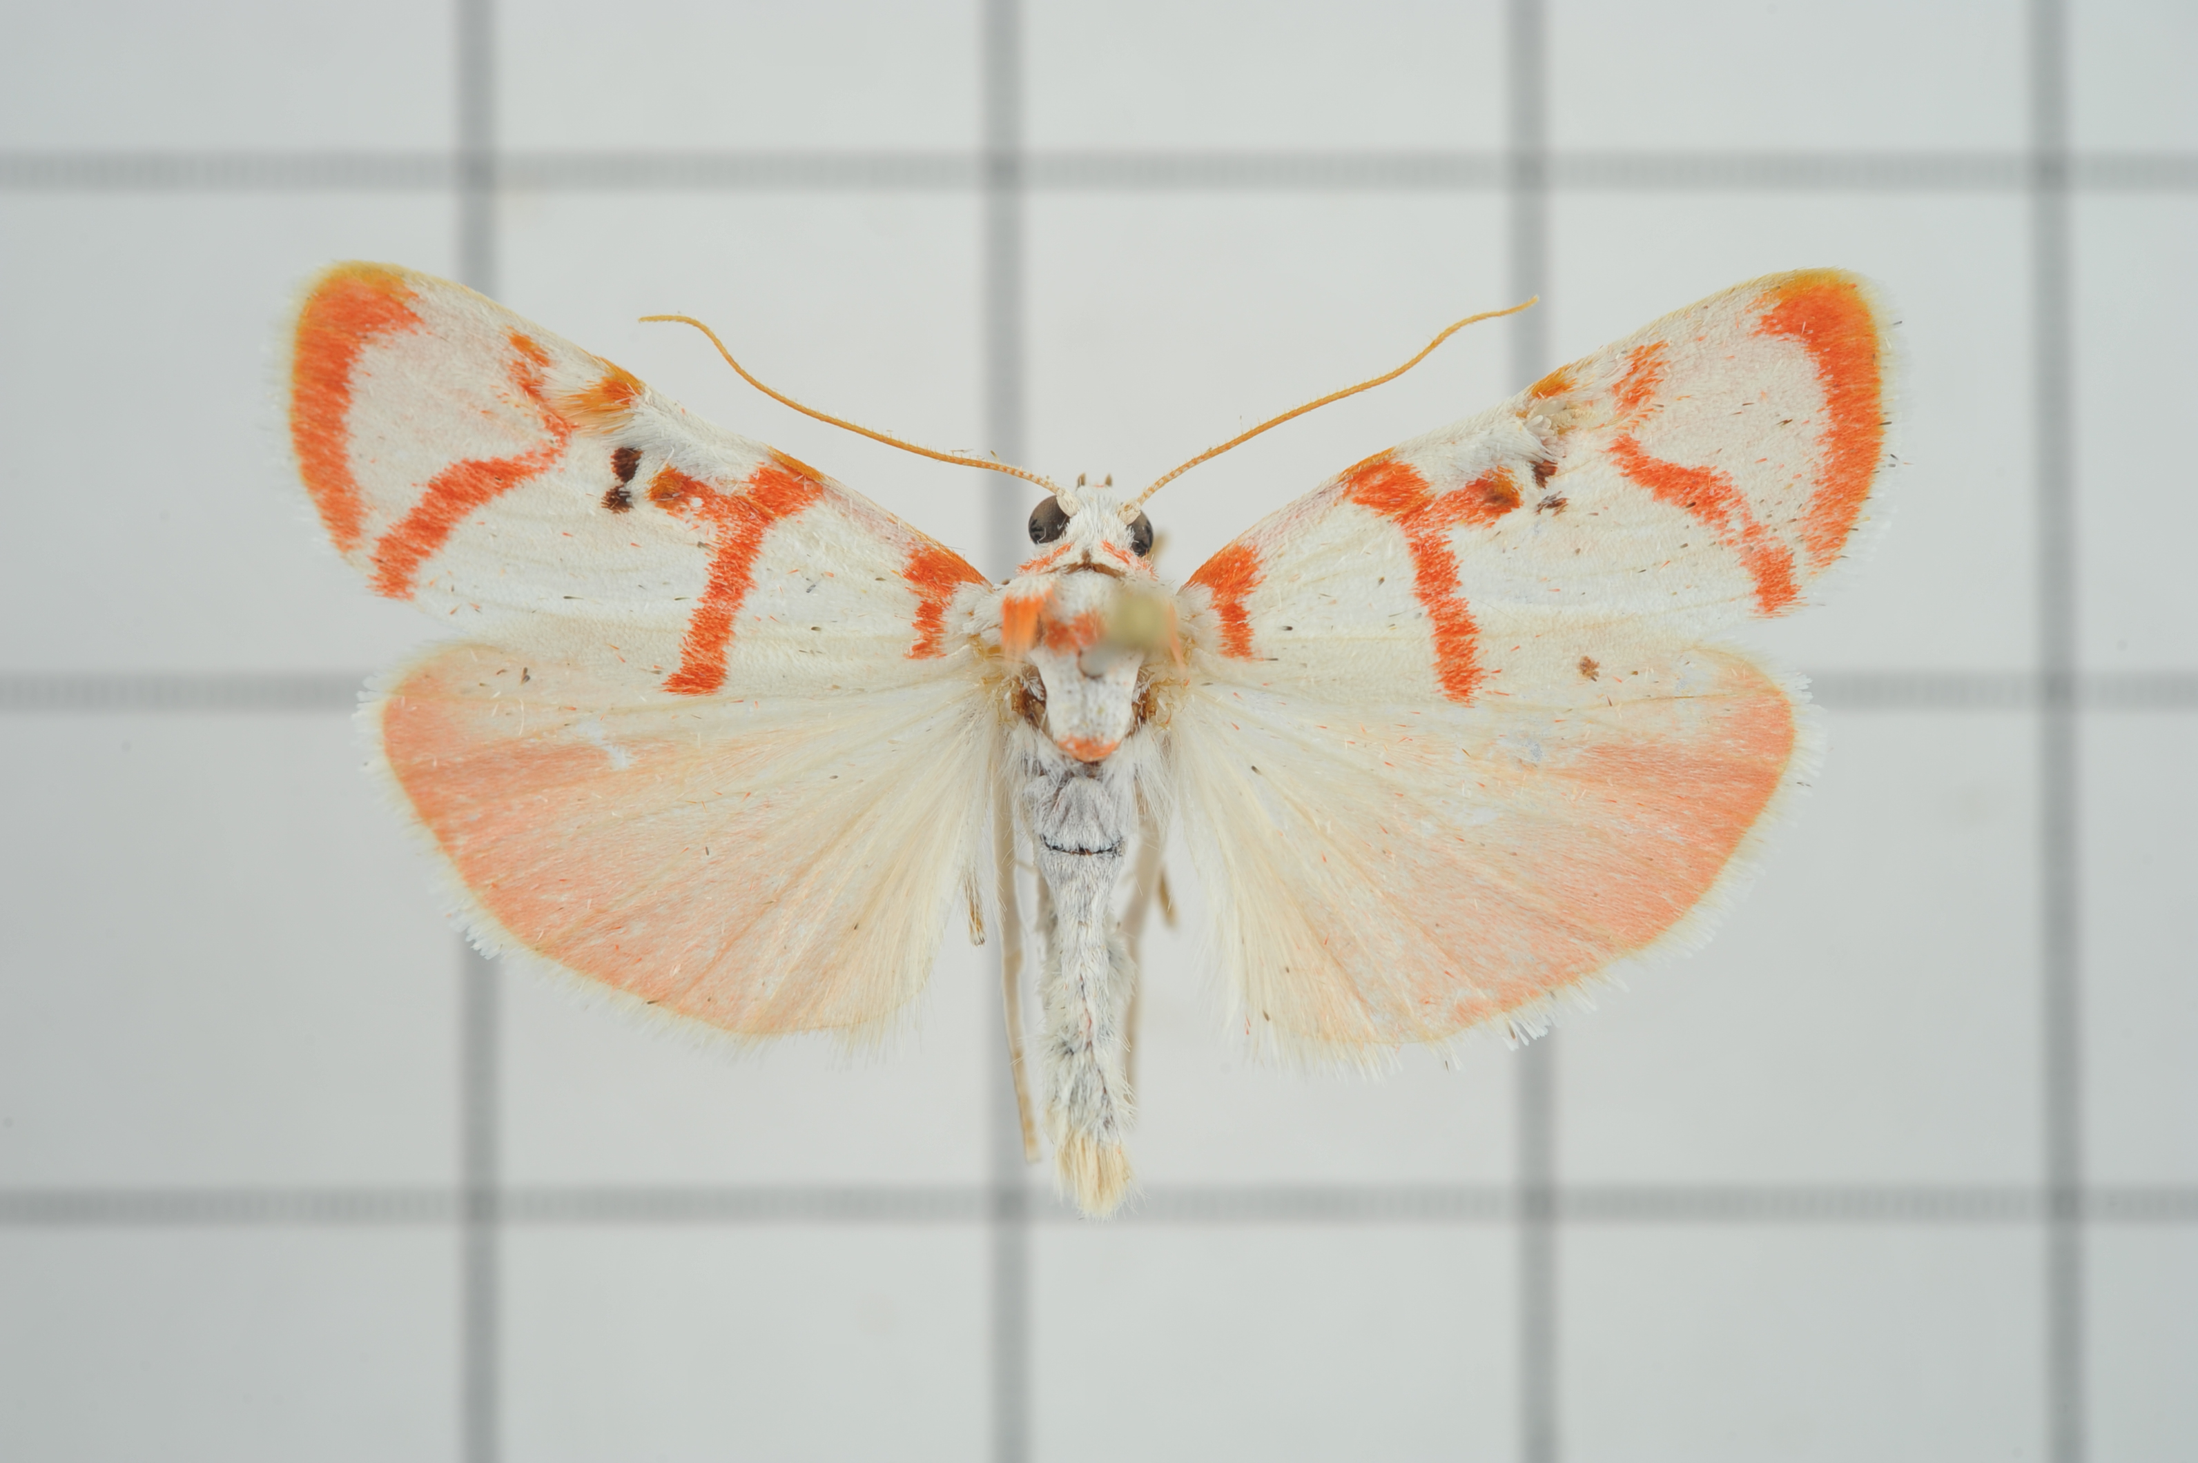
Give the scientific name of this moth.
Cyana hamata hamata
